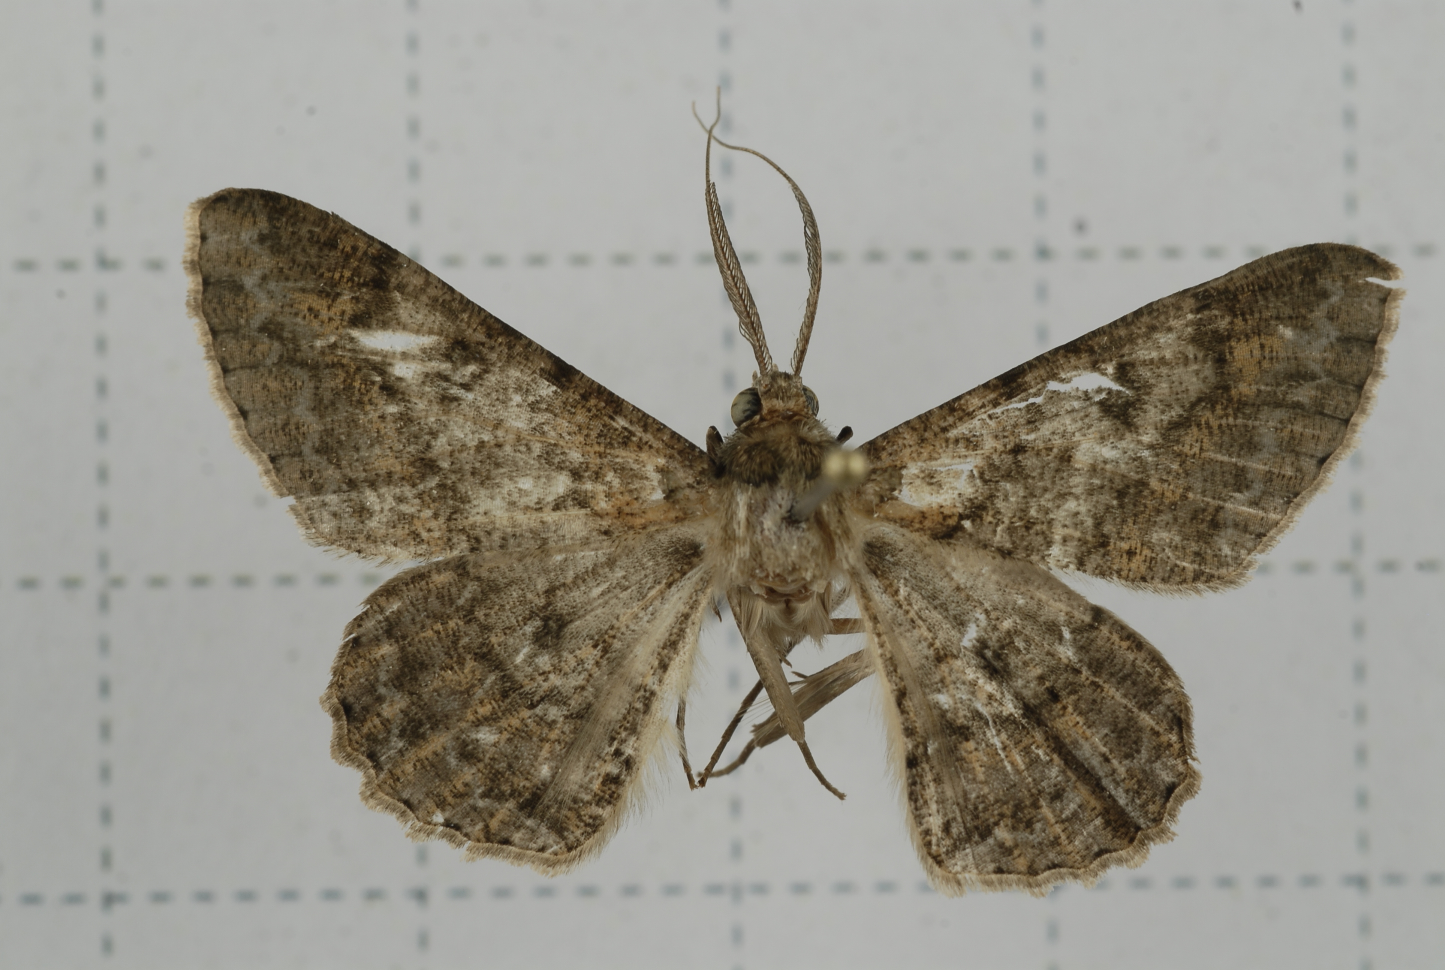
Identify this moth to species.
Cleora alienaria
